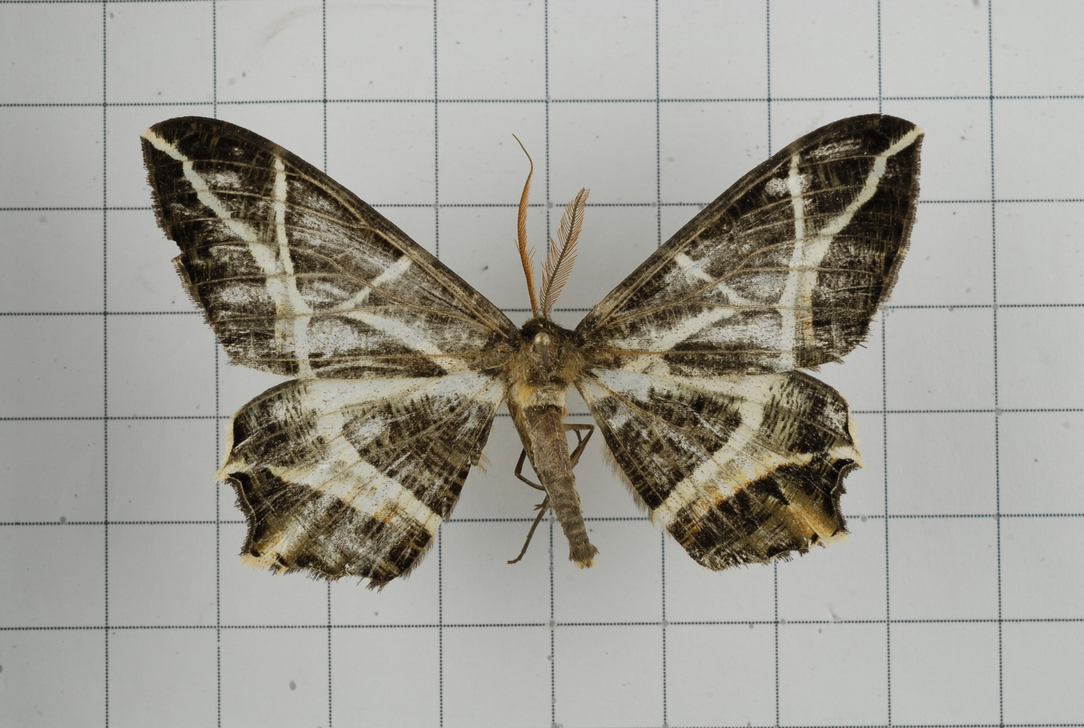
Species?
Mesastrape fulguraria fulguraria
